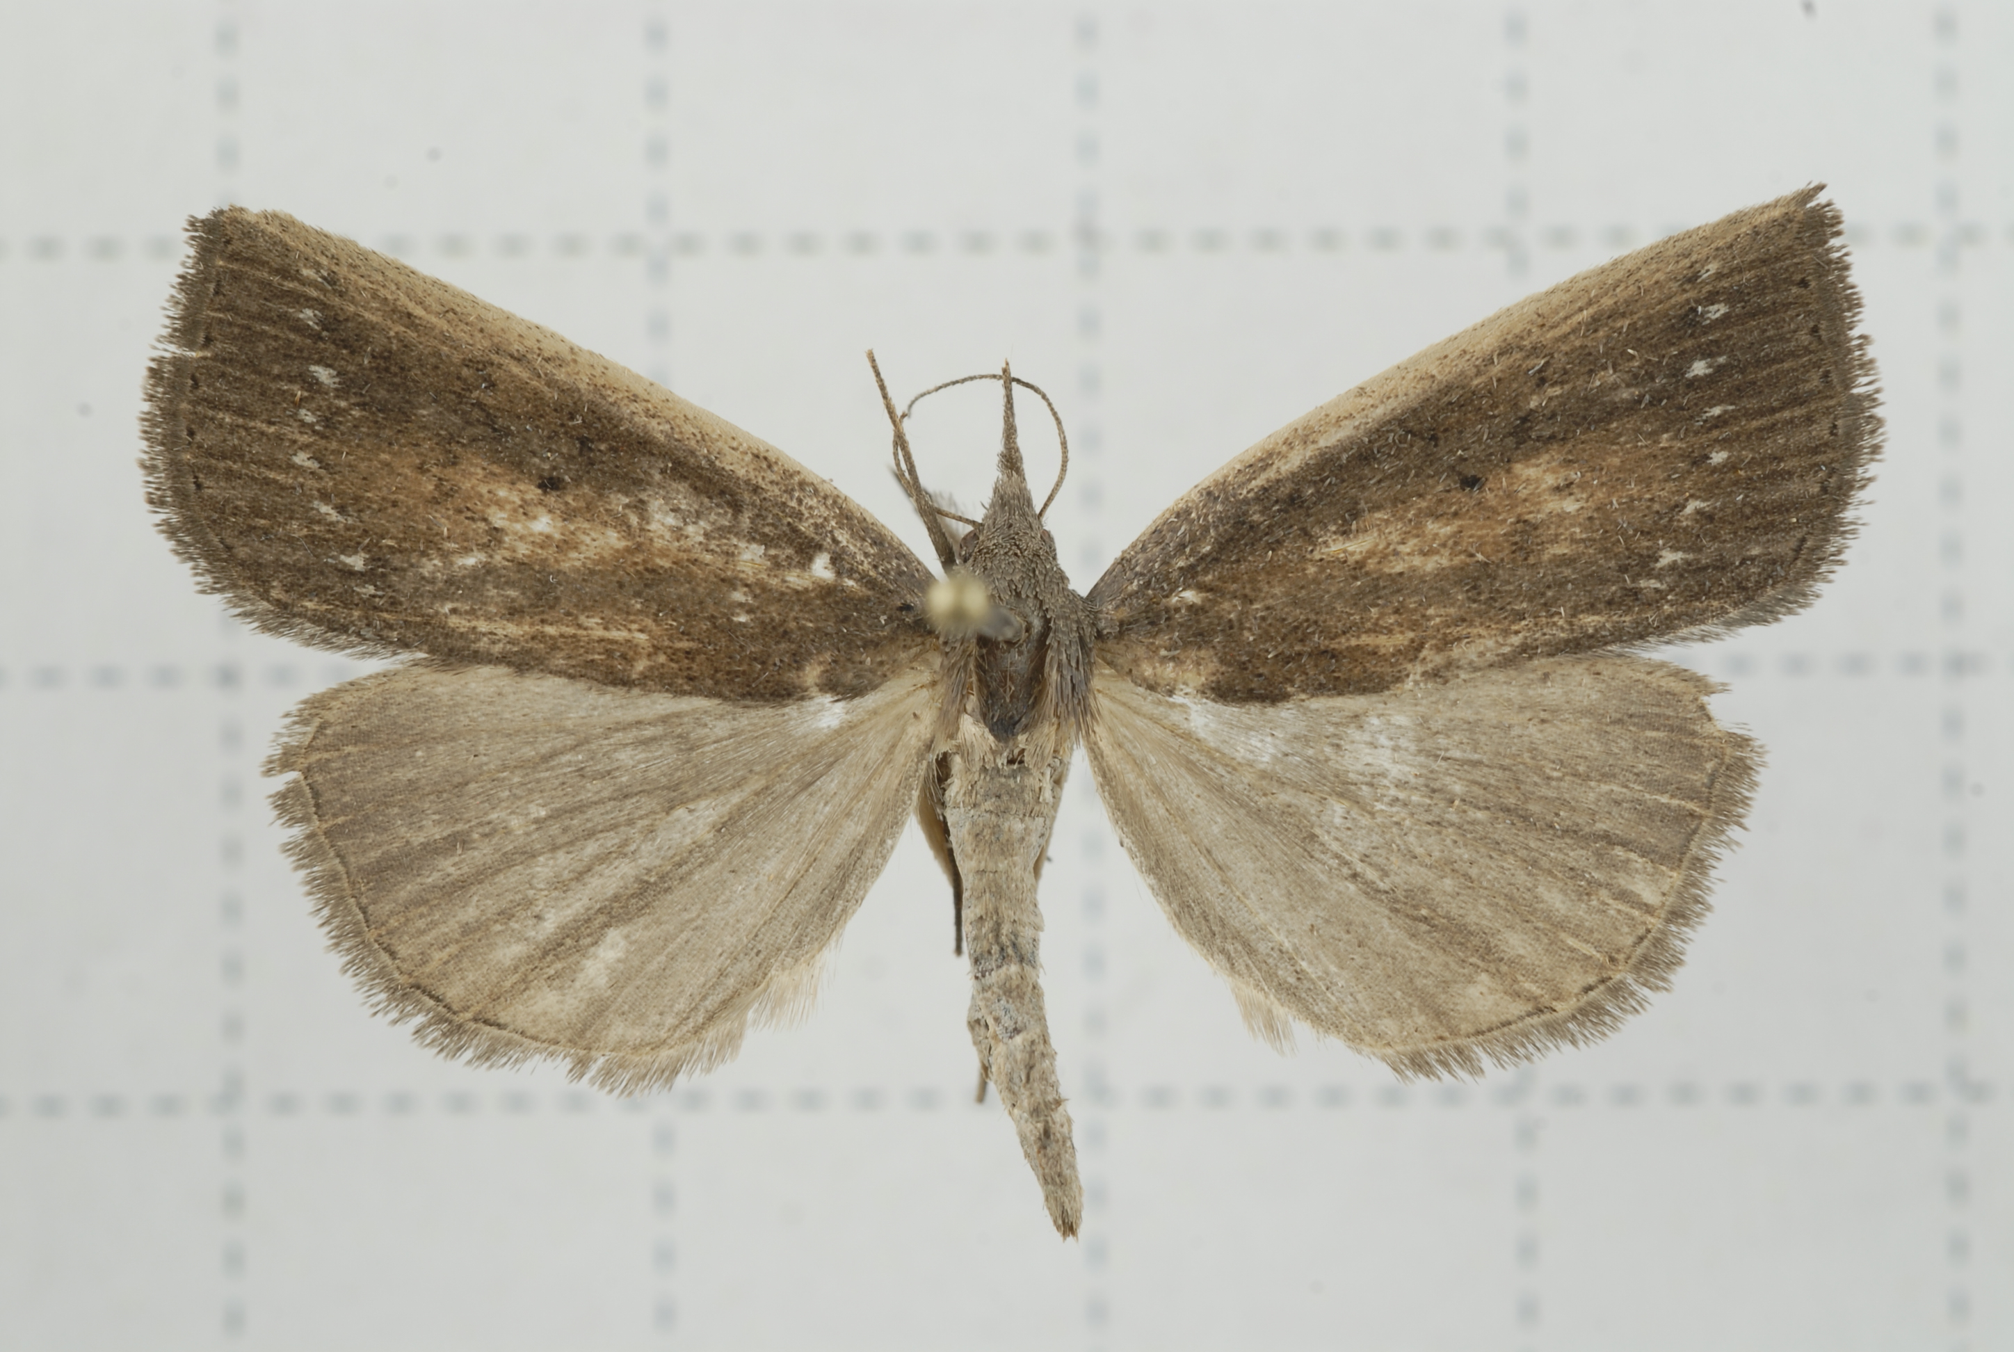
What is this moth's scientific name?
Stenhypena costalis
